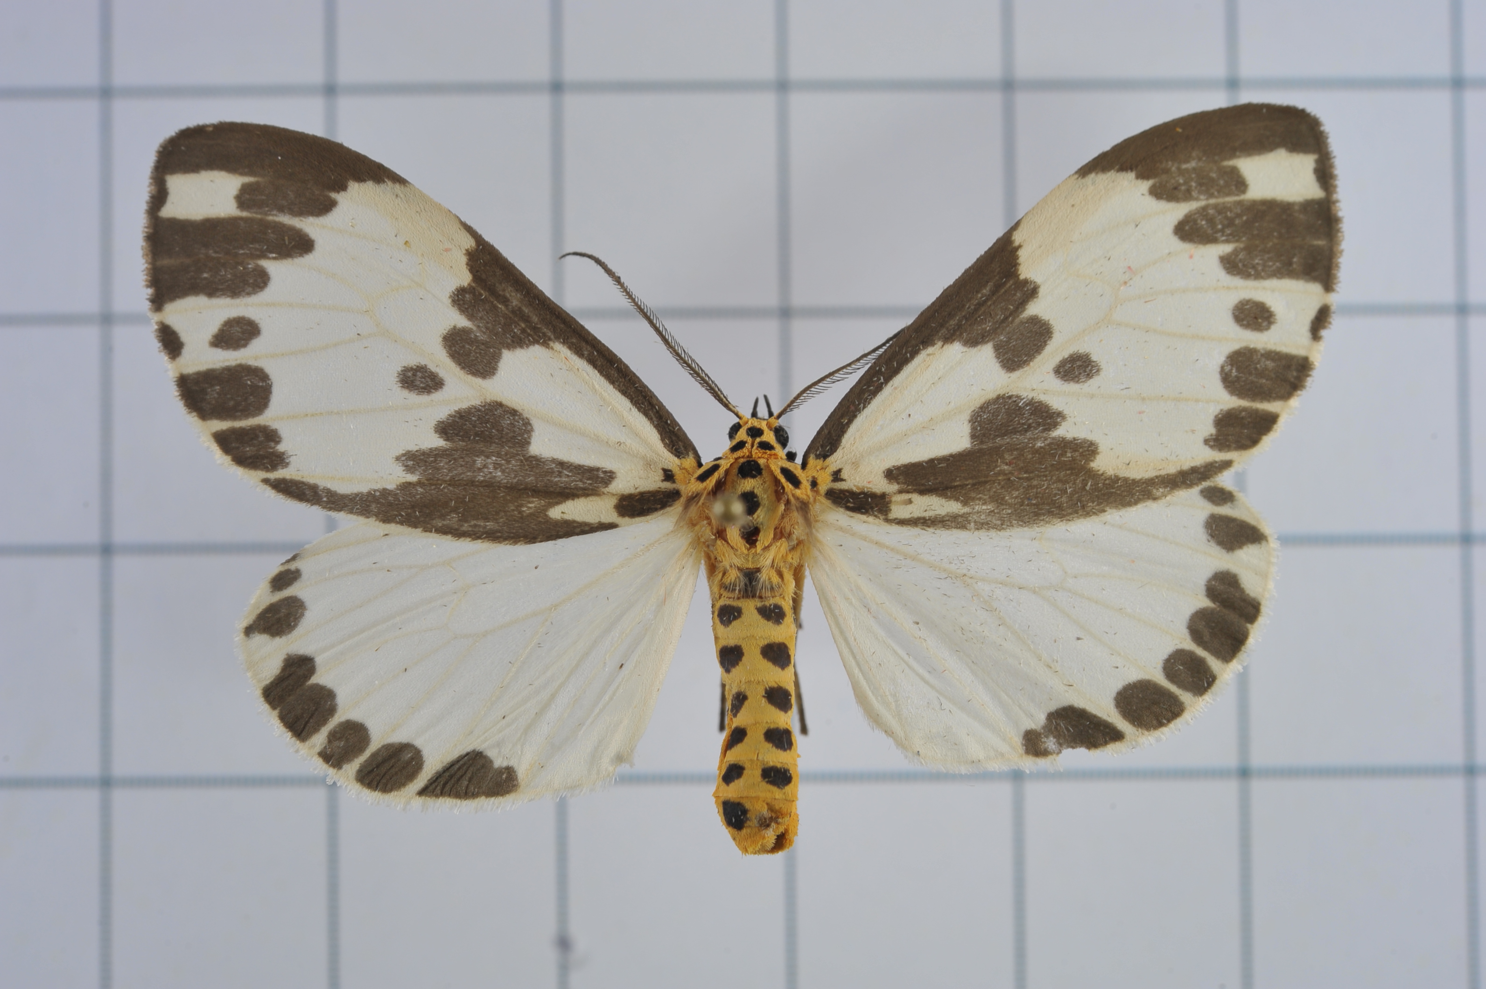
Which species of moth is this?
Nyctemera carissima formosana
